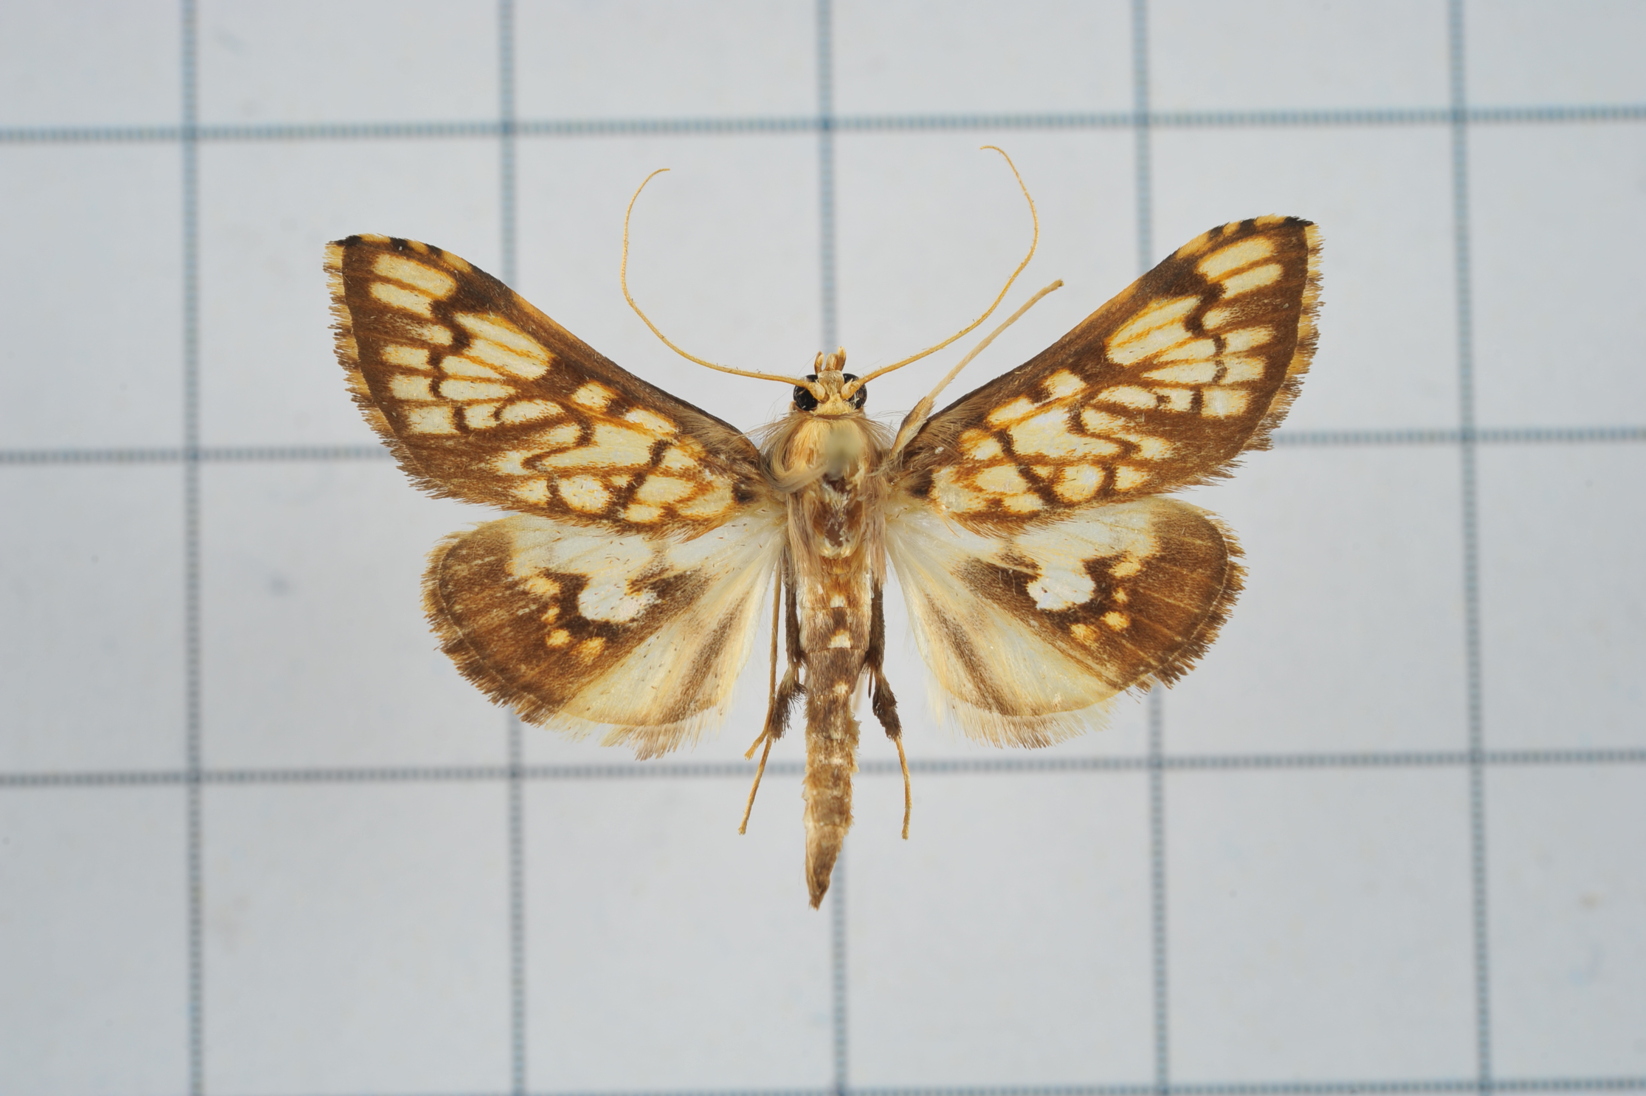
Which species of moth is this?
Neoanalthes nebulalis
